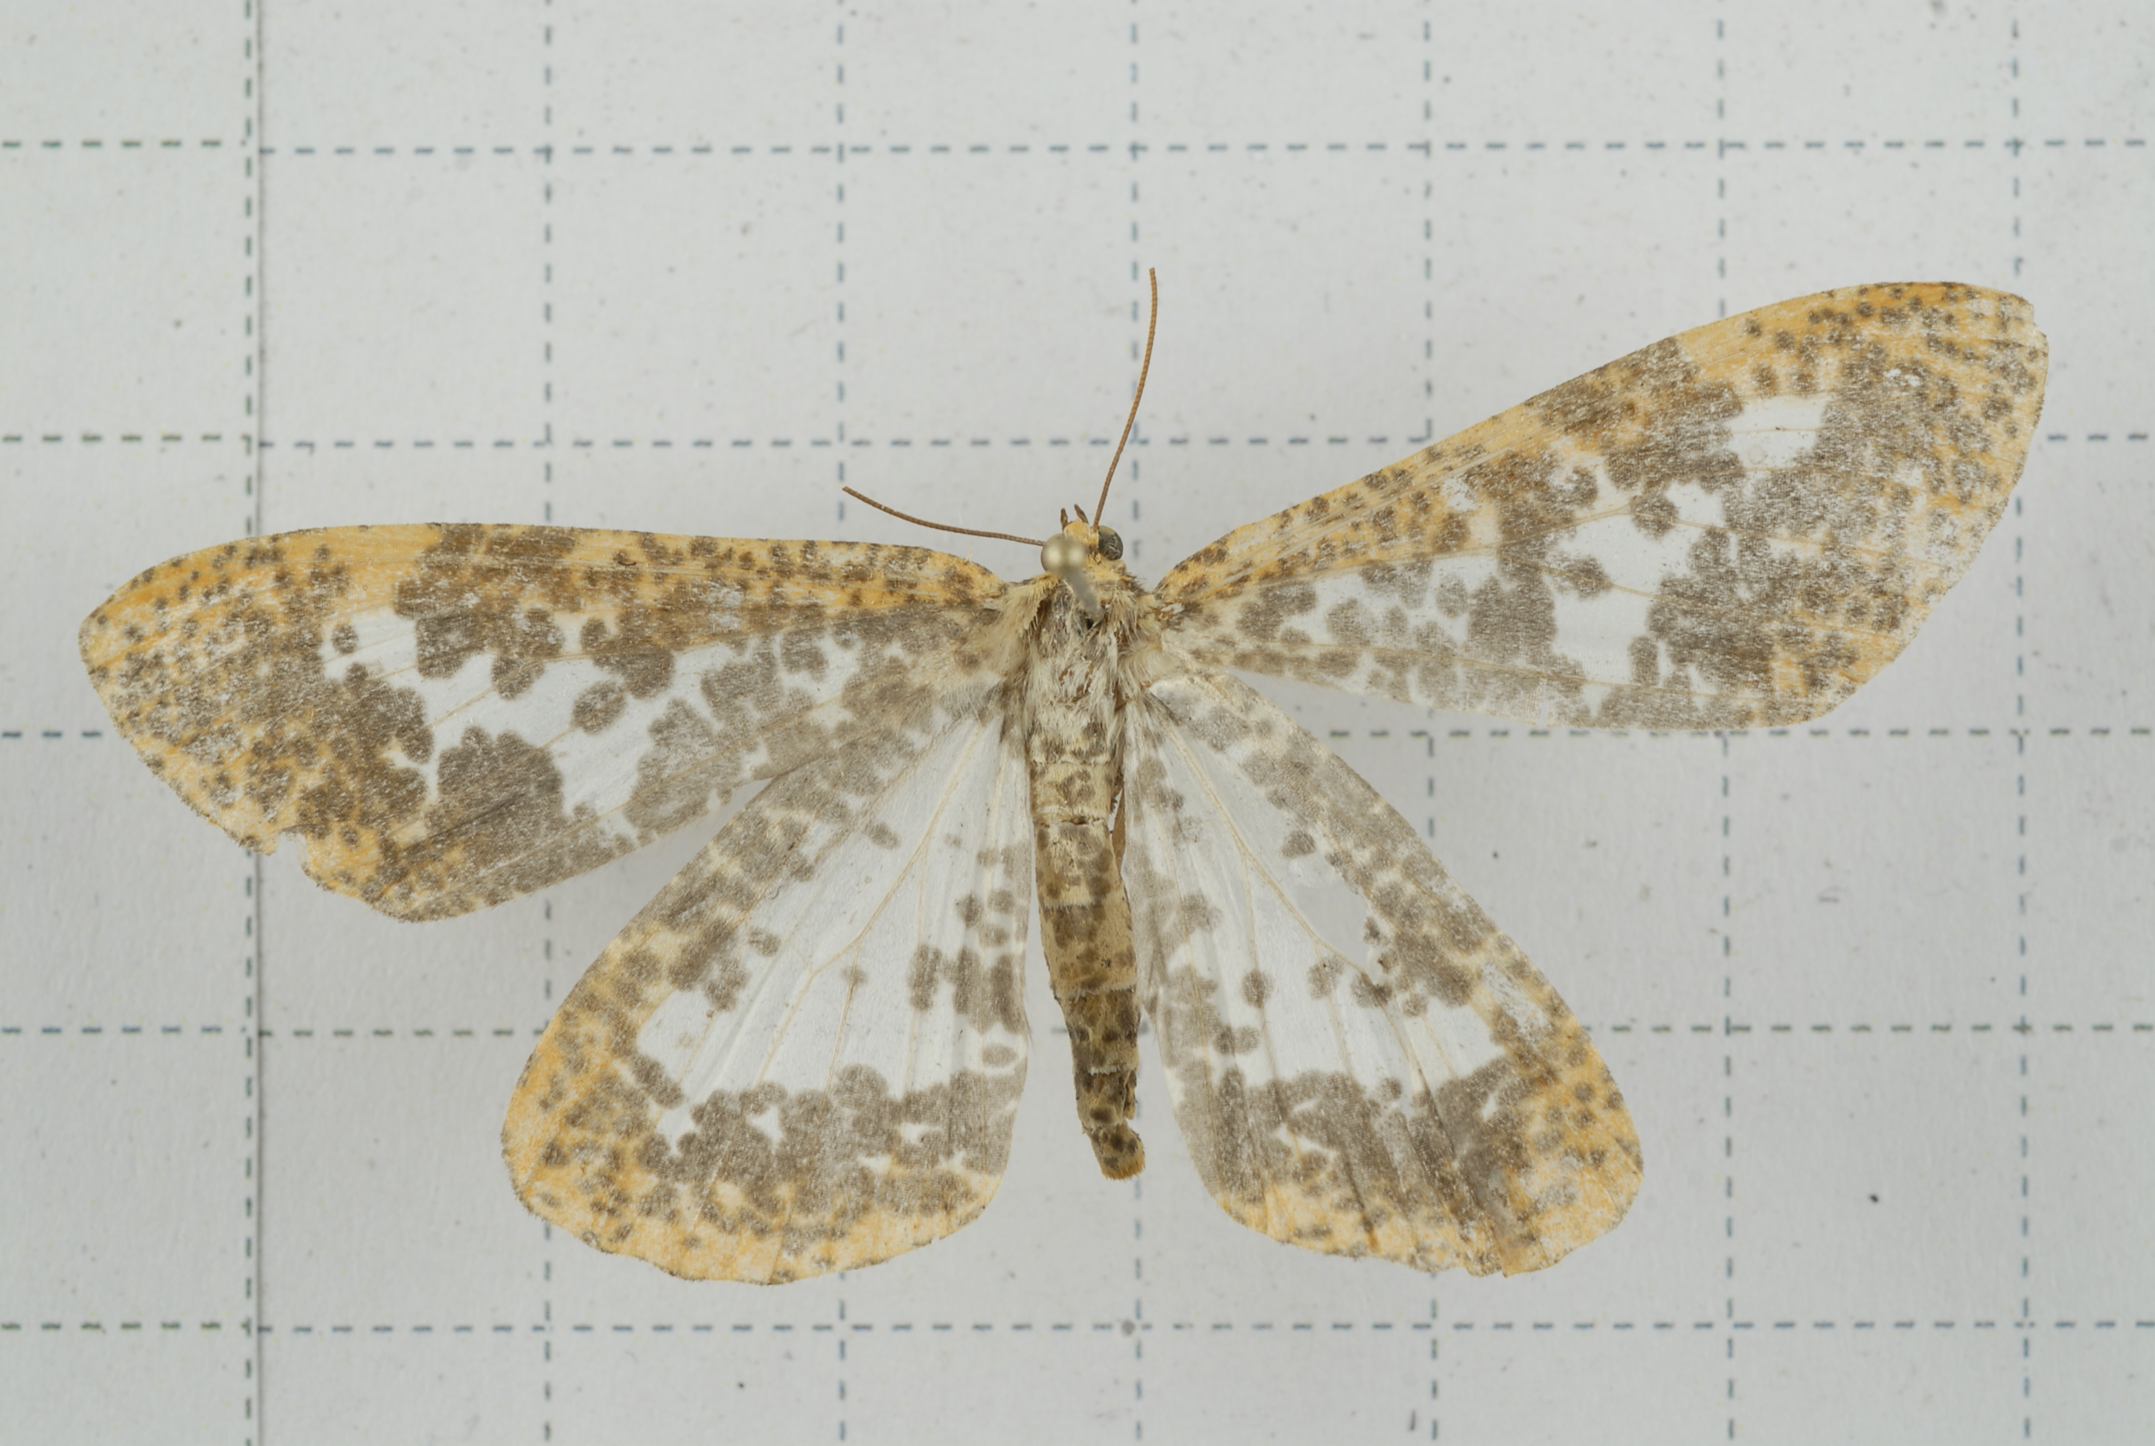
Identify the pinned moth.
Epobeidia lucifera extranigricans
